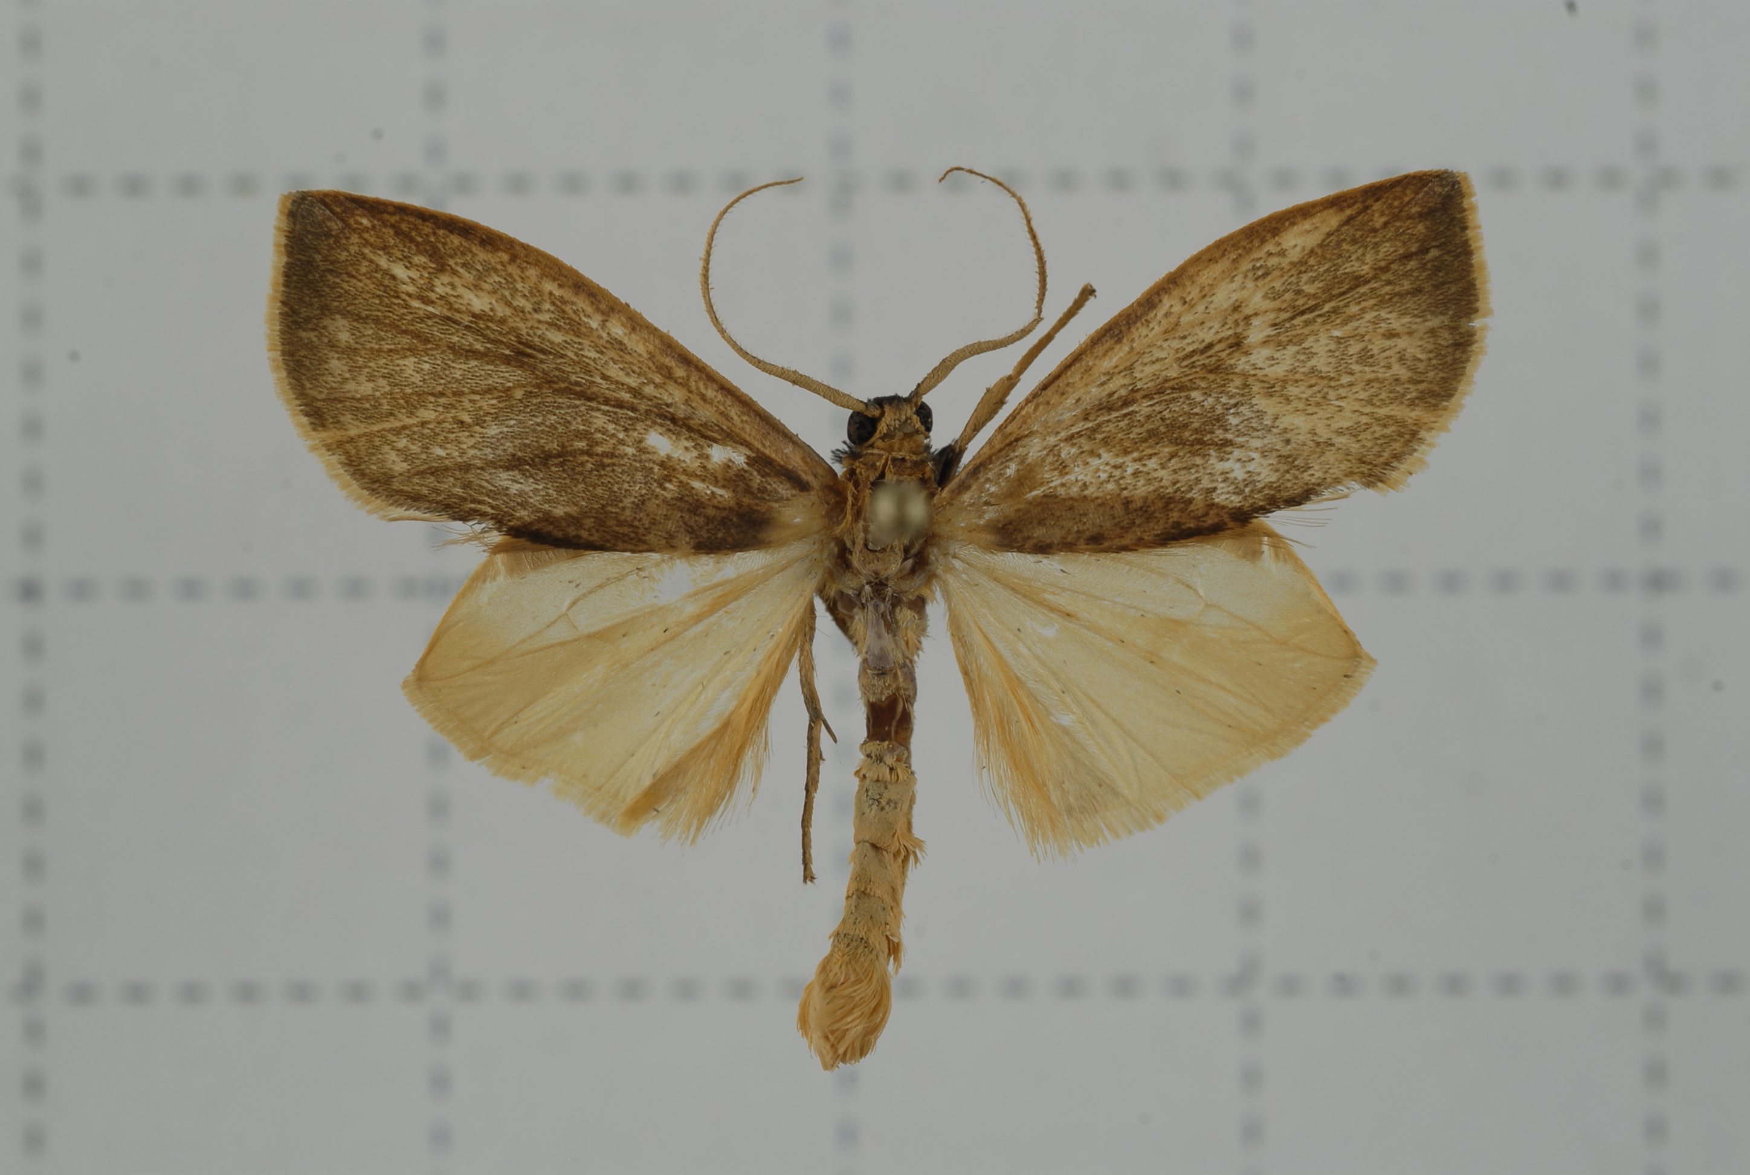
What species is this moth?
Nishada formosibia
